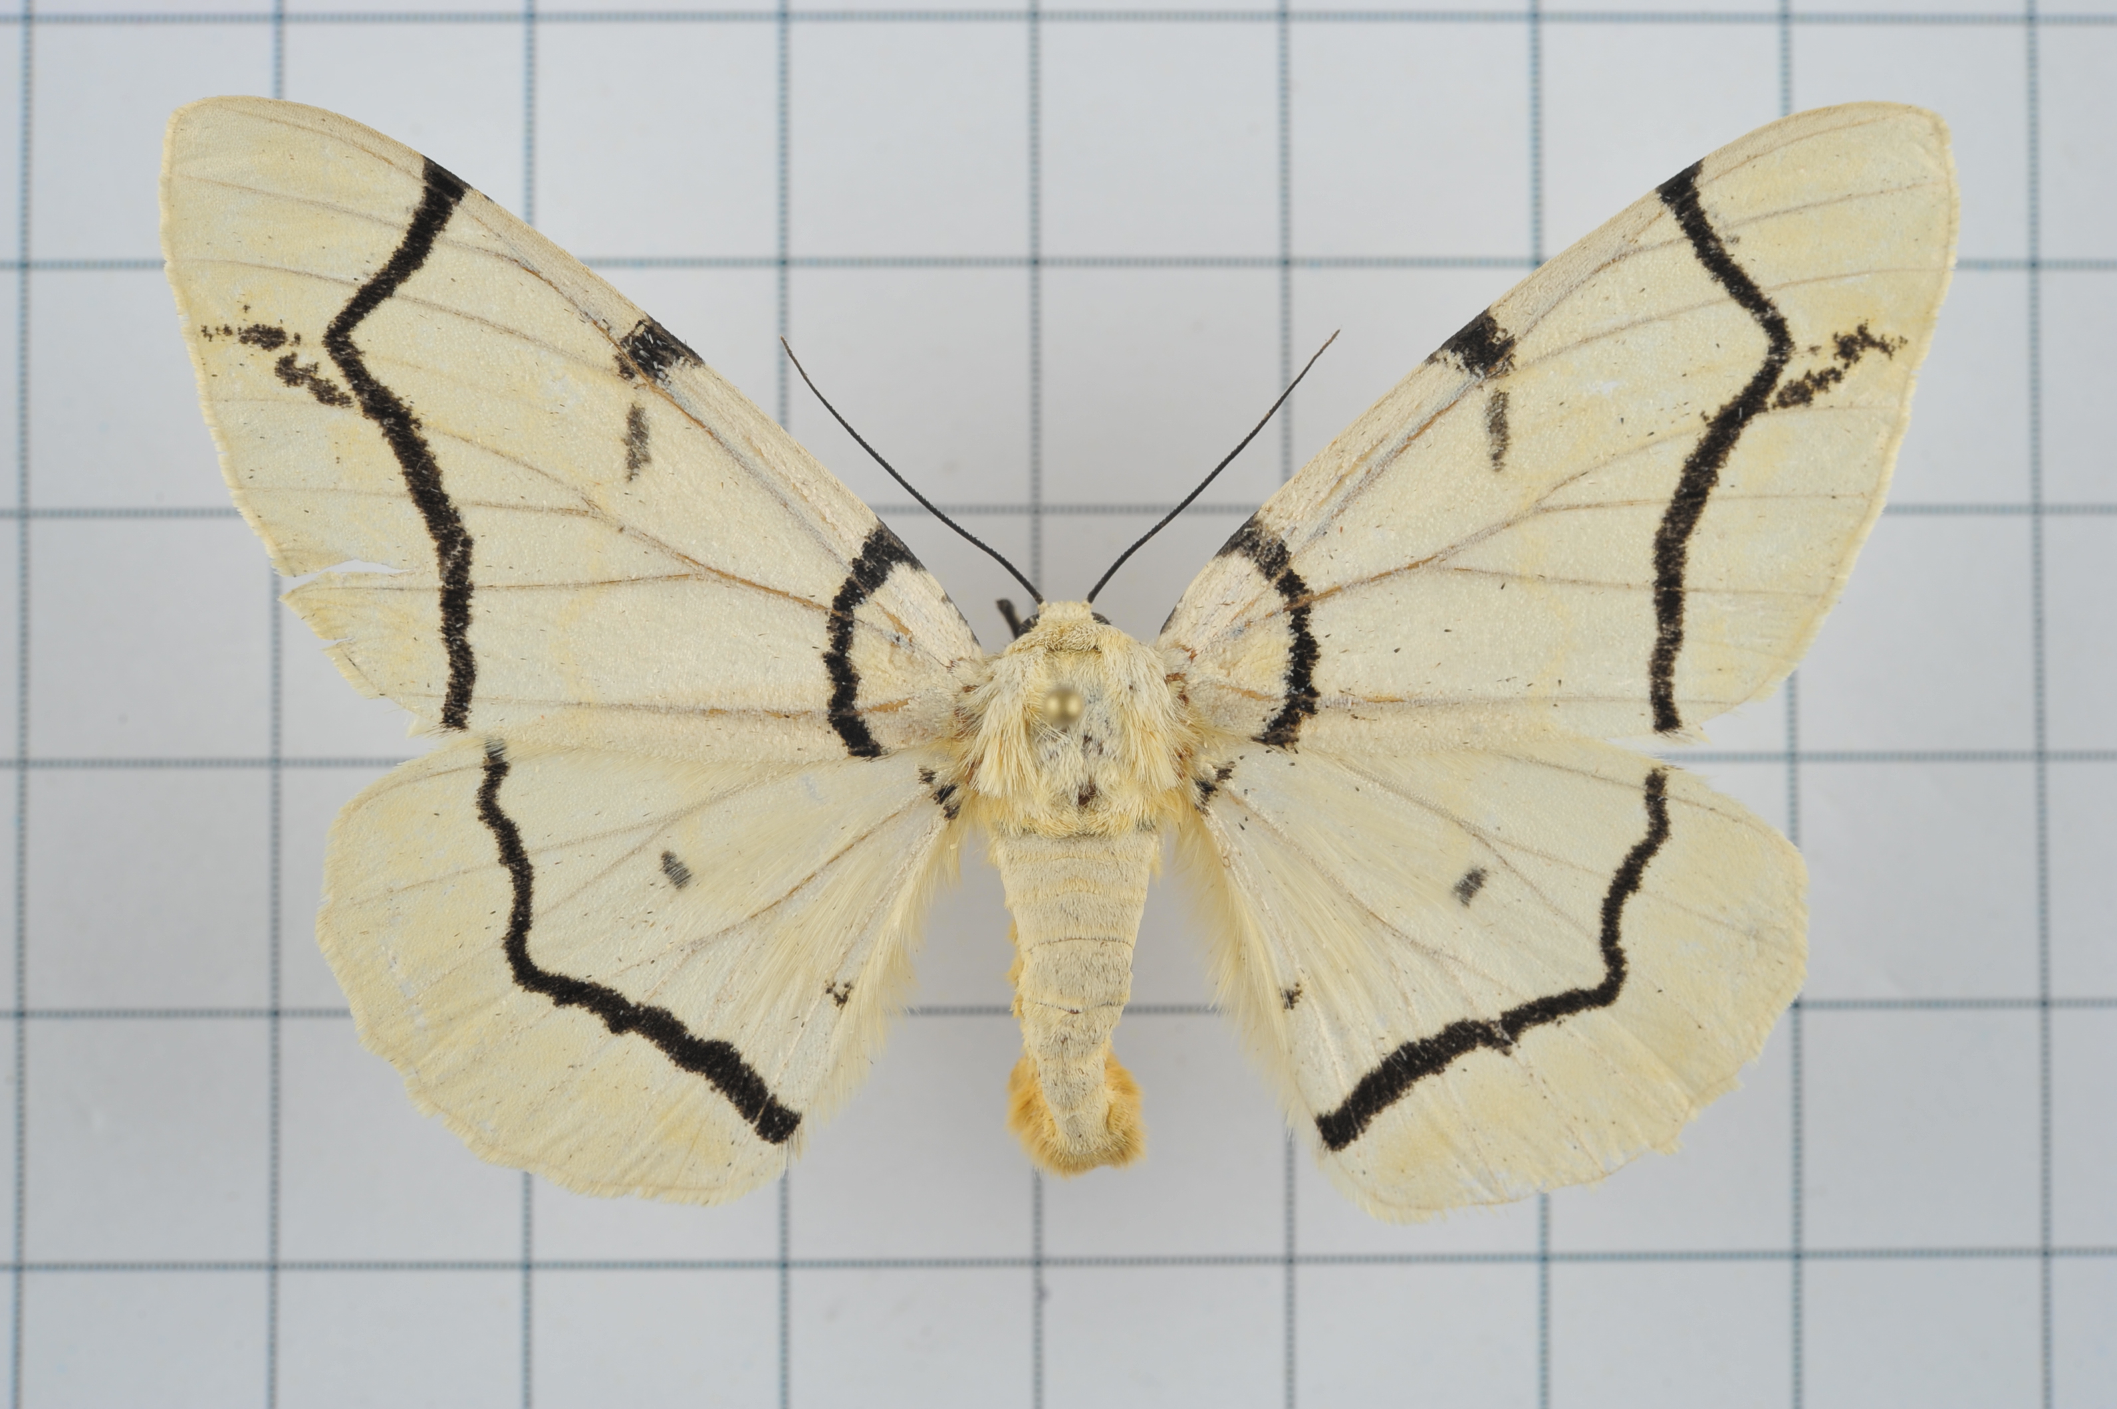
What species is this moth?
Biston perclara
